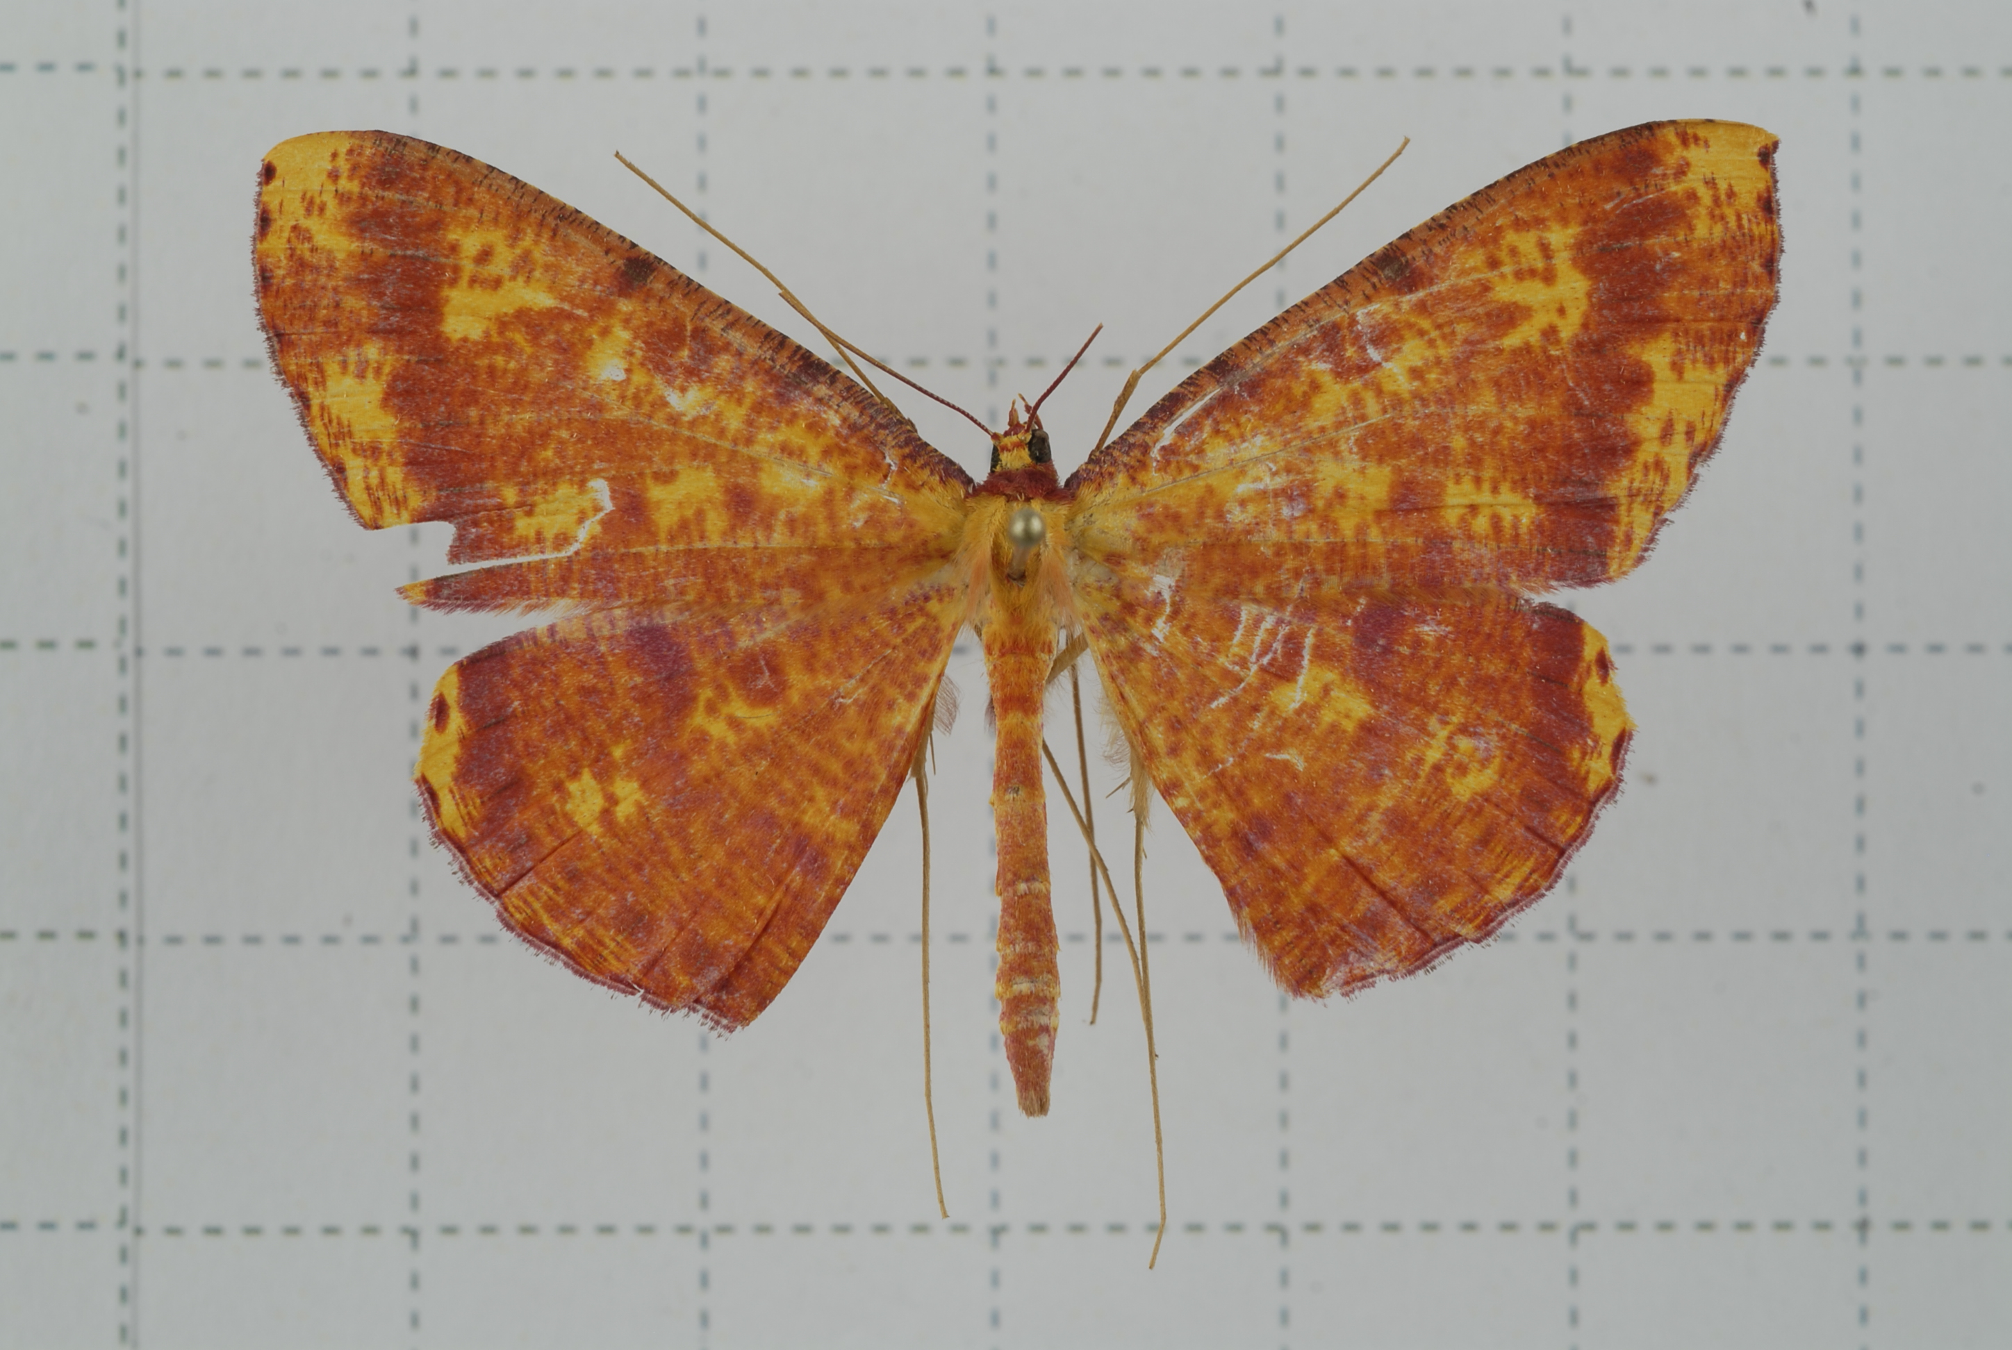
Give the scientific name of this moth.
Eumelea ludovicata ludovicata
